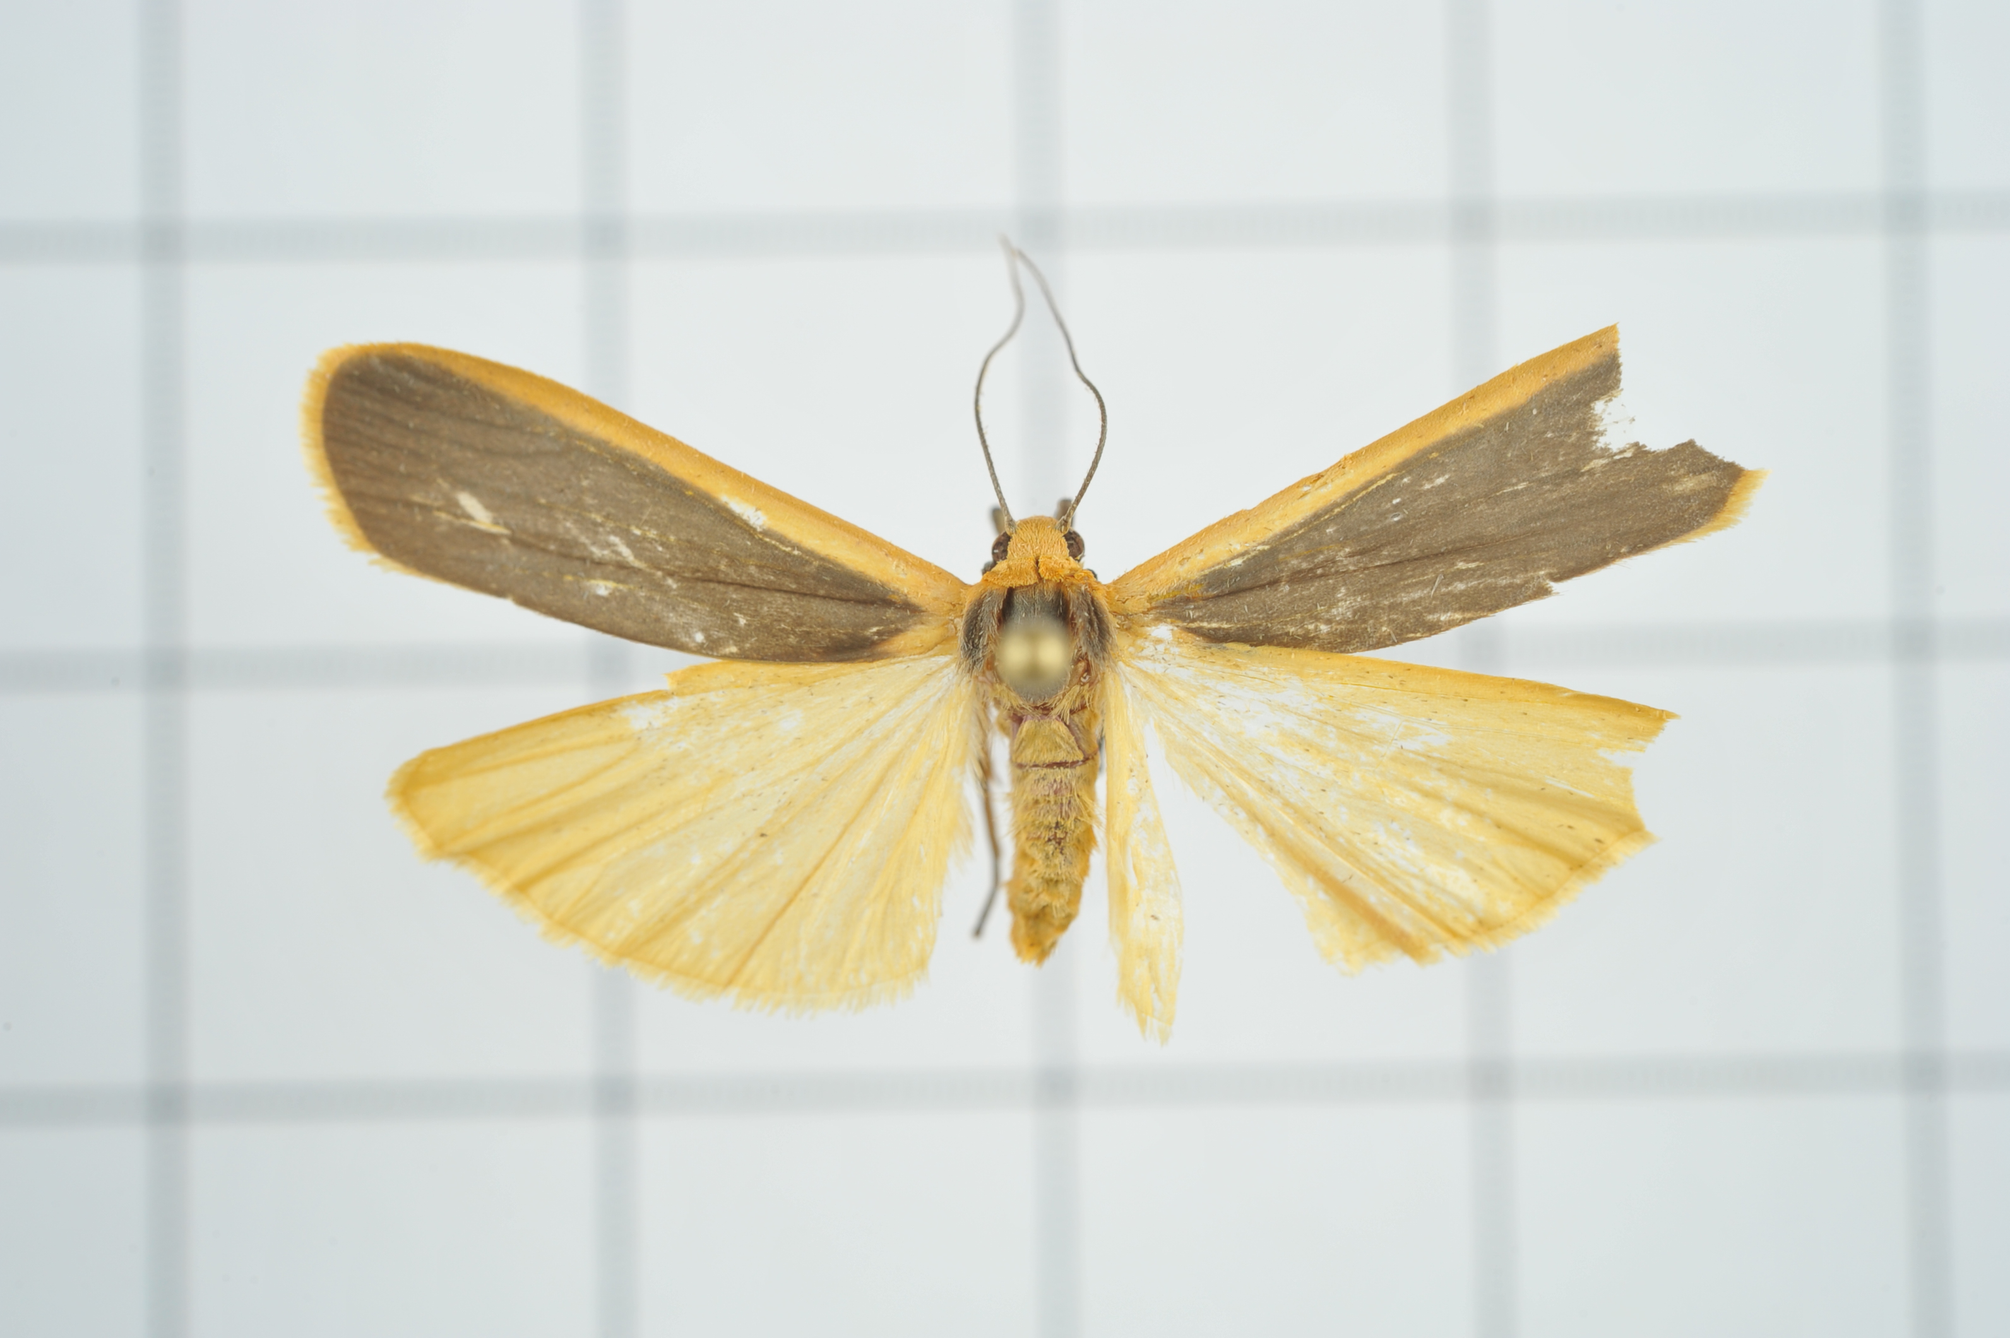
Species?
Brunia antica
